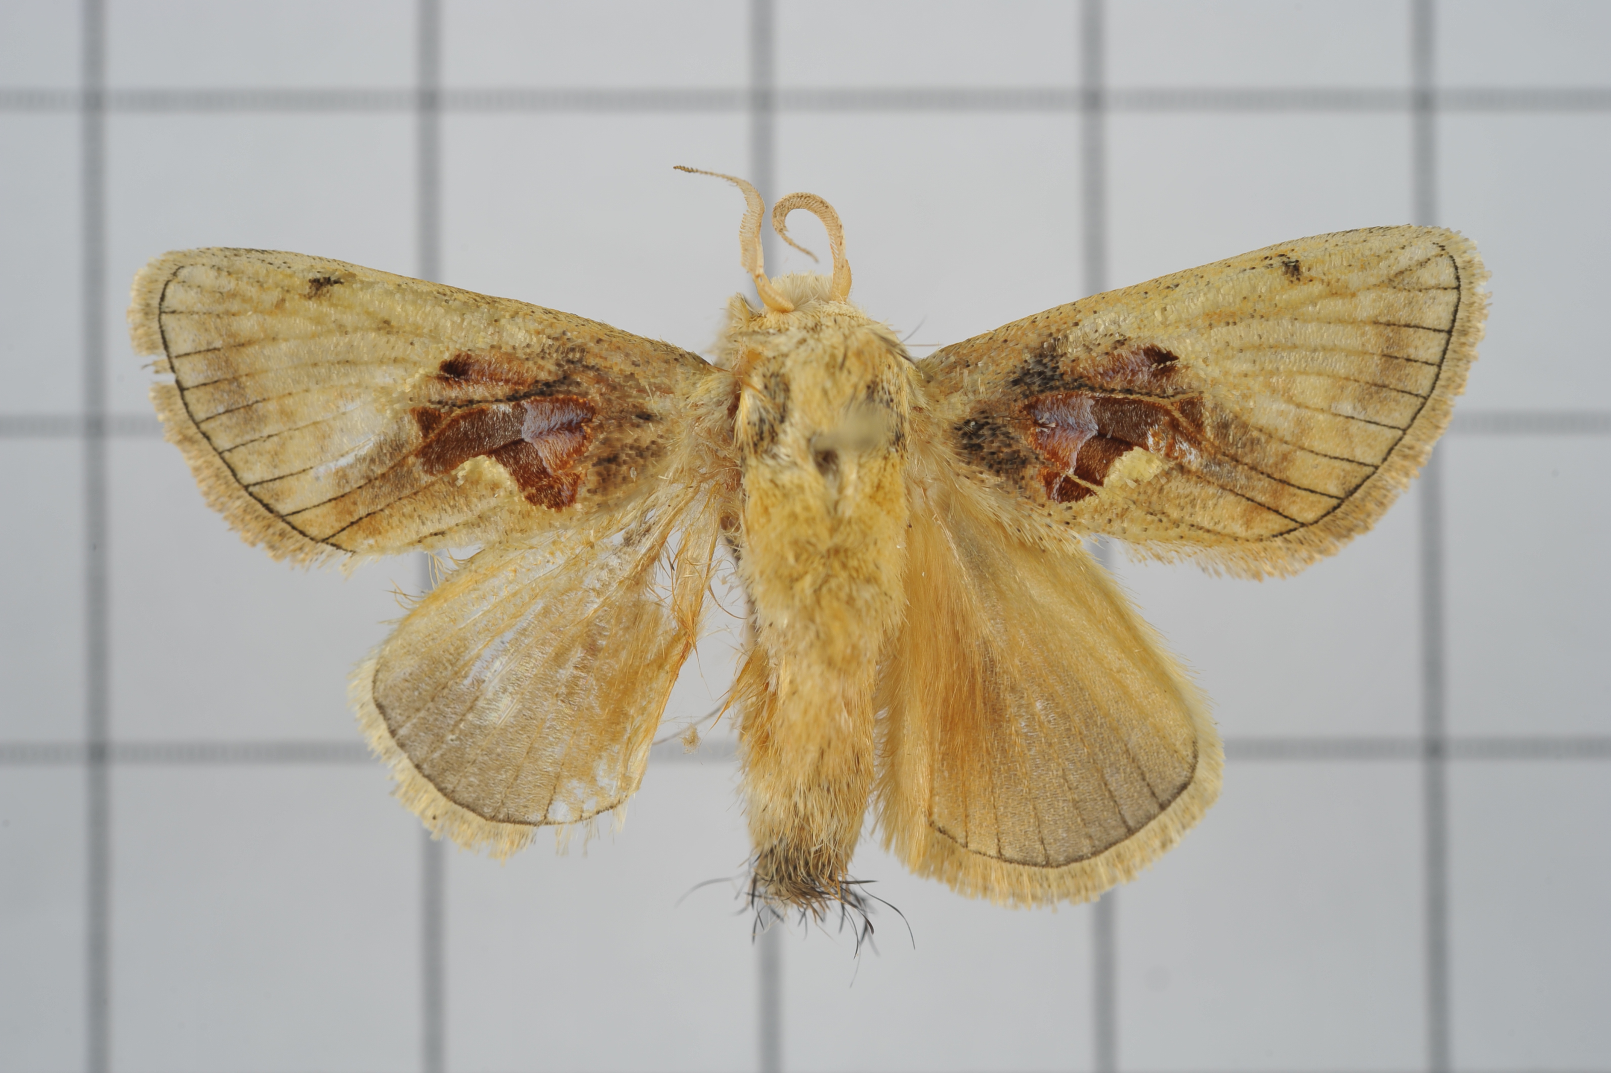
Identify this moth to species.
Chalcoscelides castaneipars
